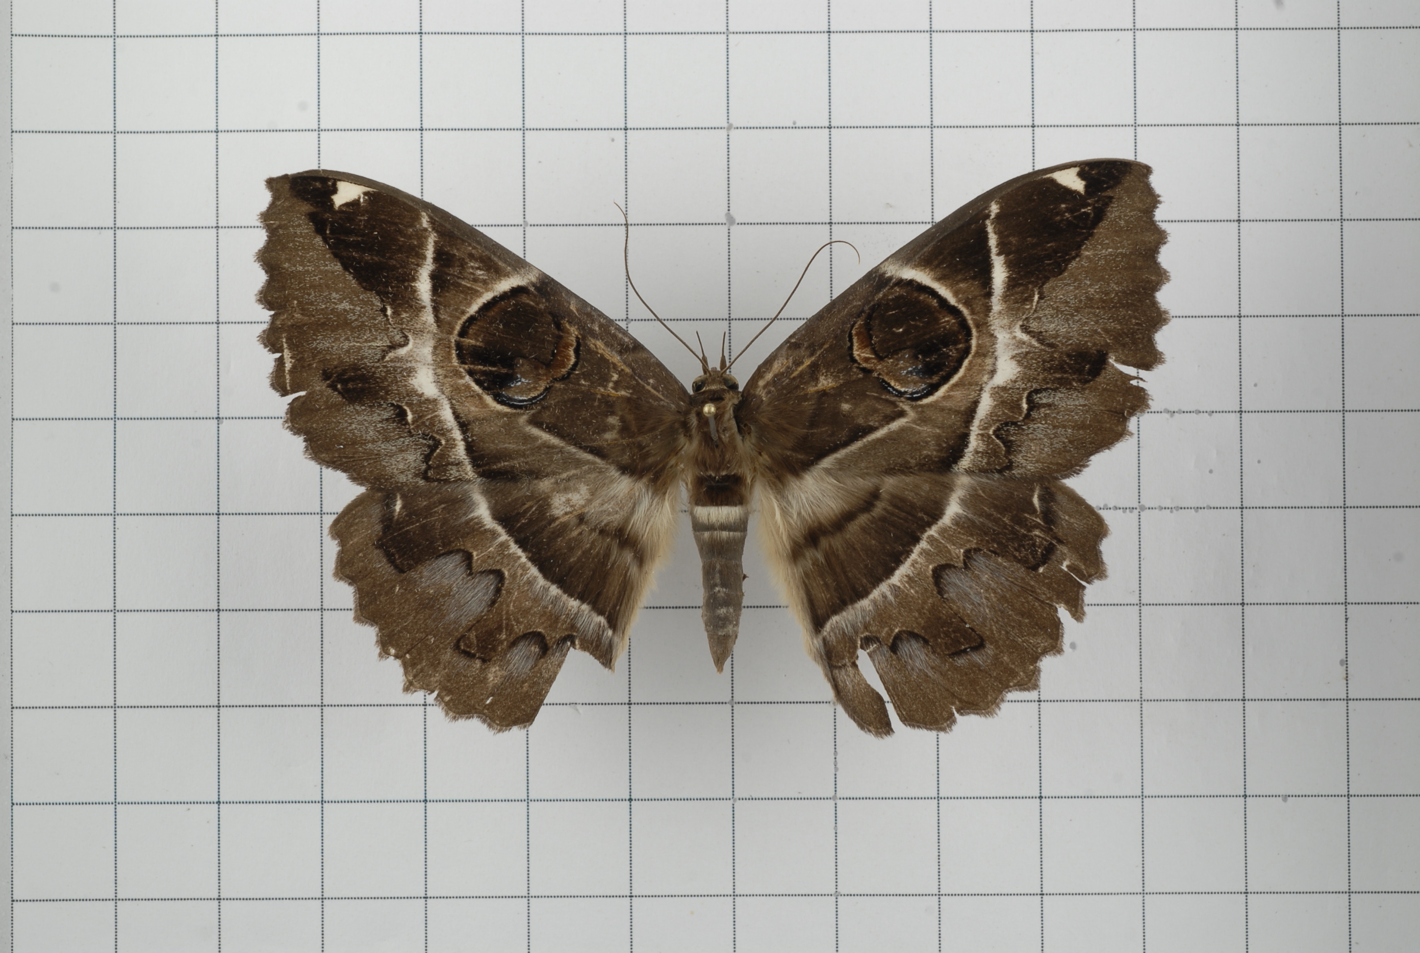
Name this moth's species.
Erebus ephesperis
